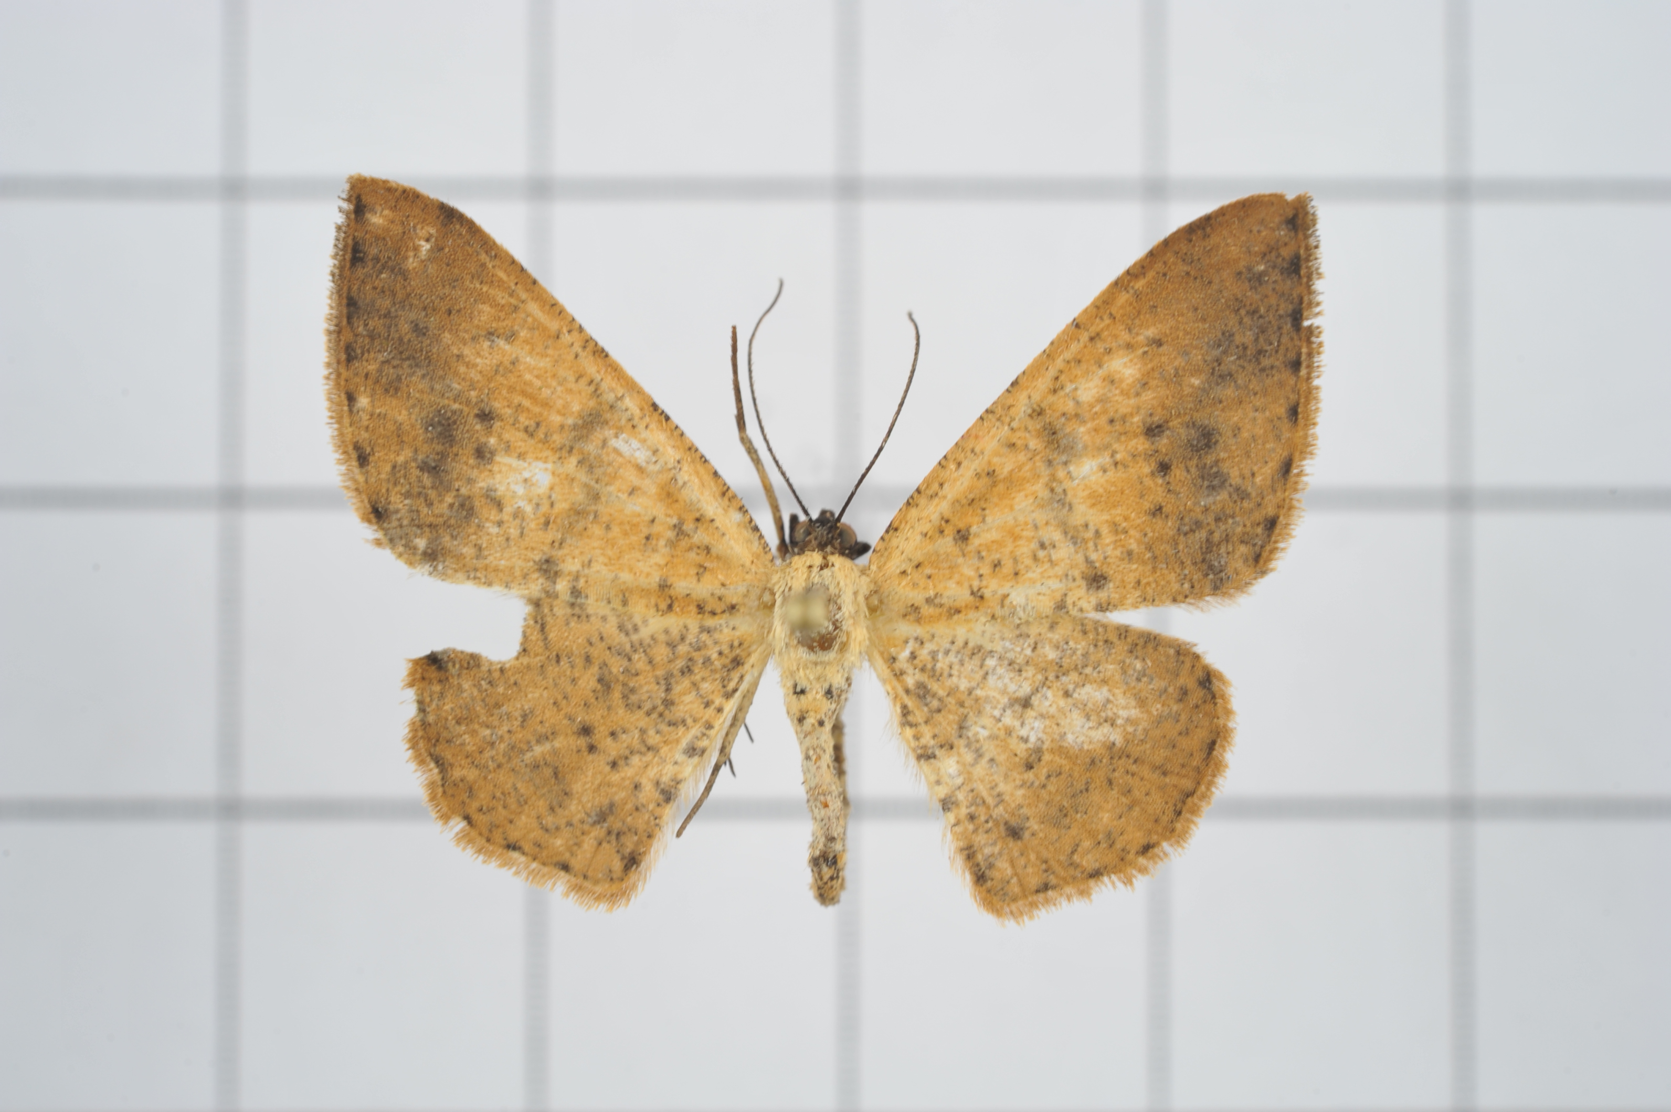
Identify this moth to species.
Lophobates inchoata
